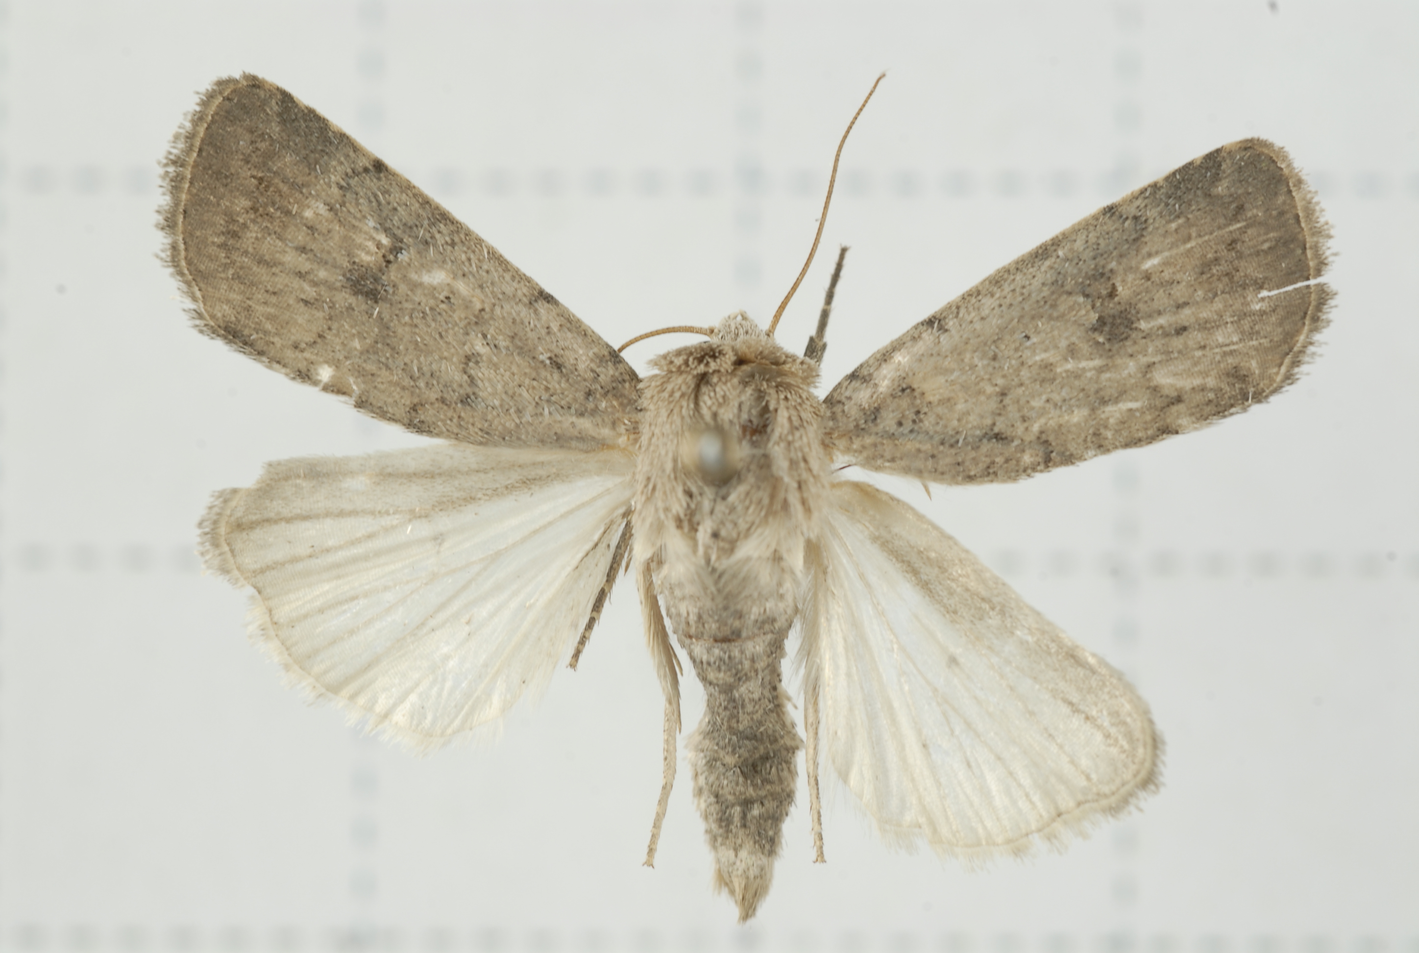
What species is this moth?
Athetis obtusa
